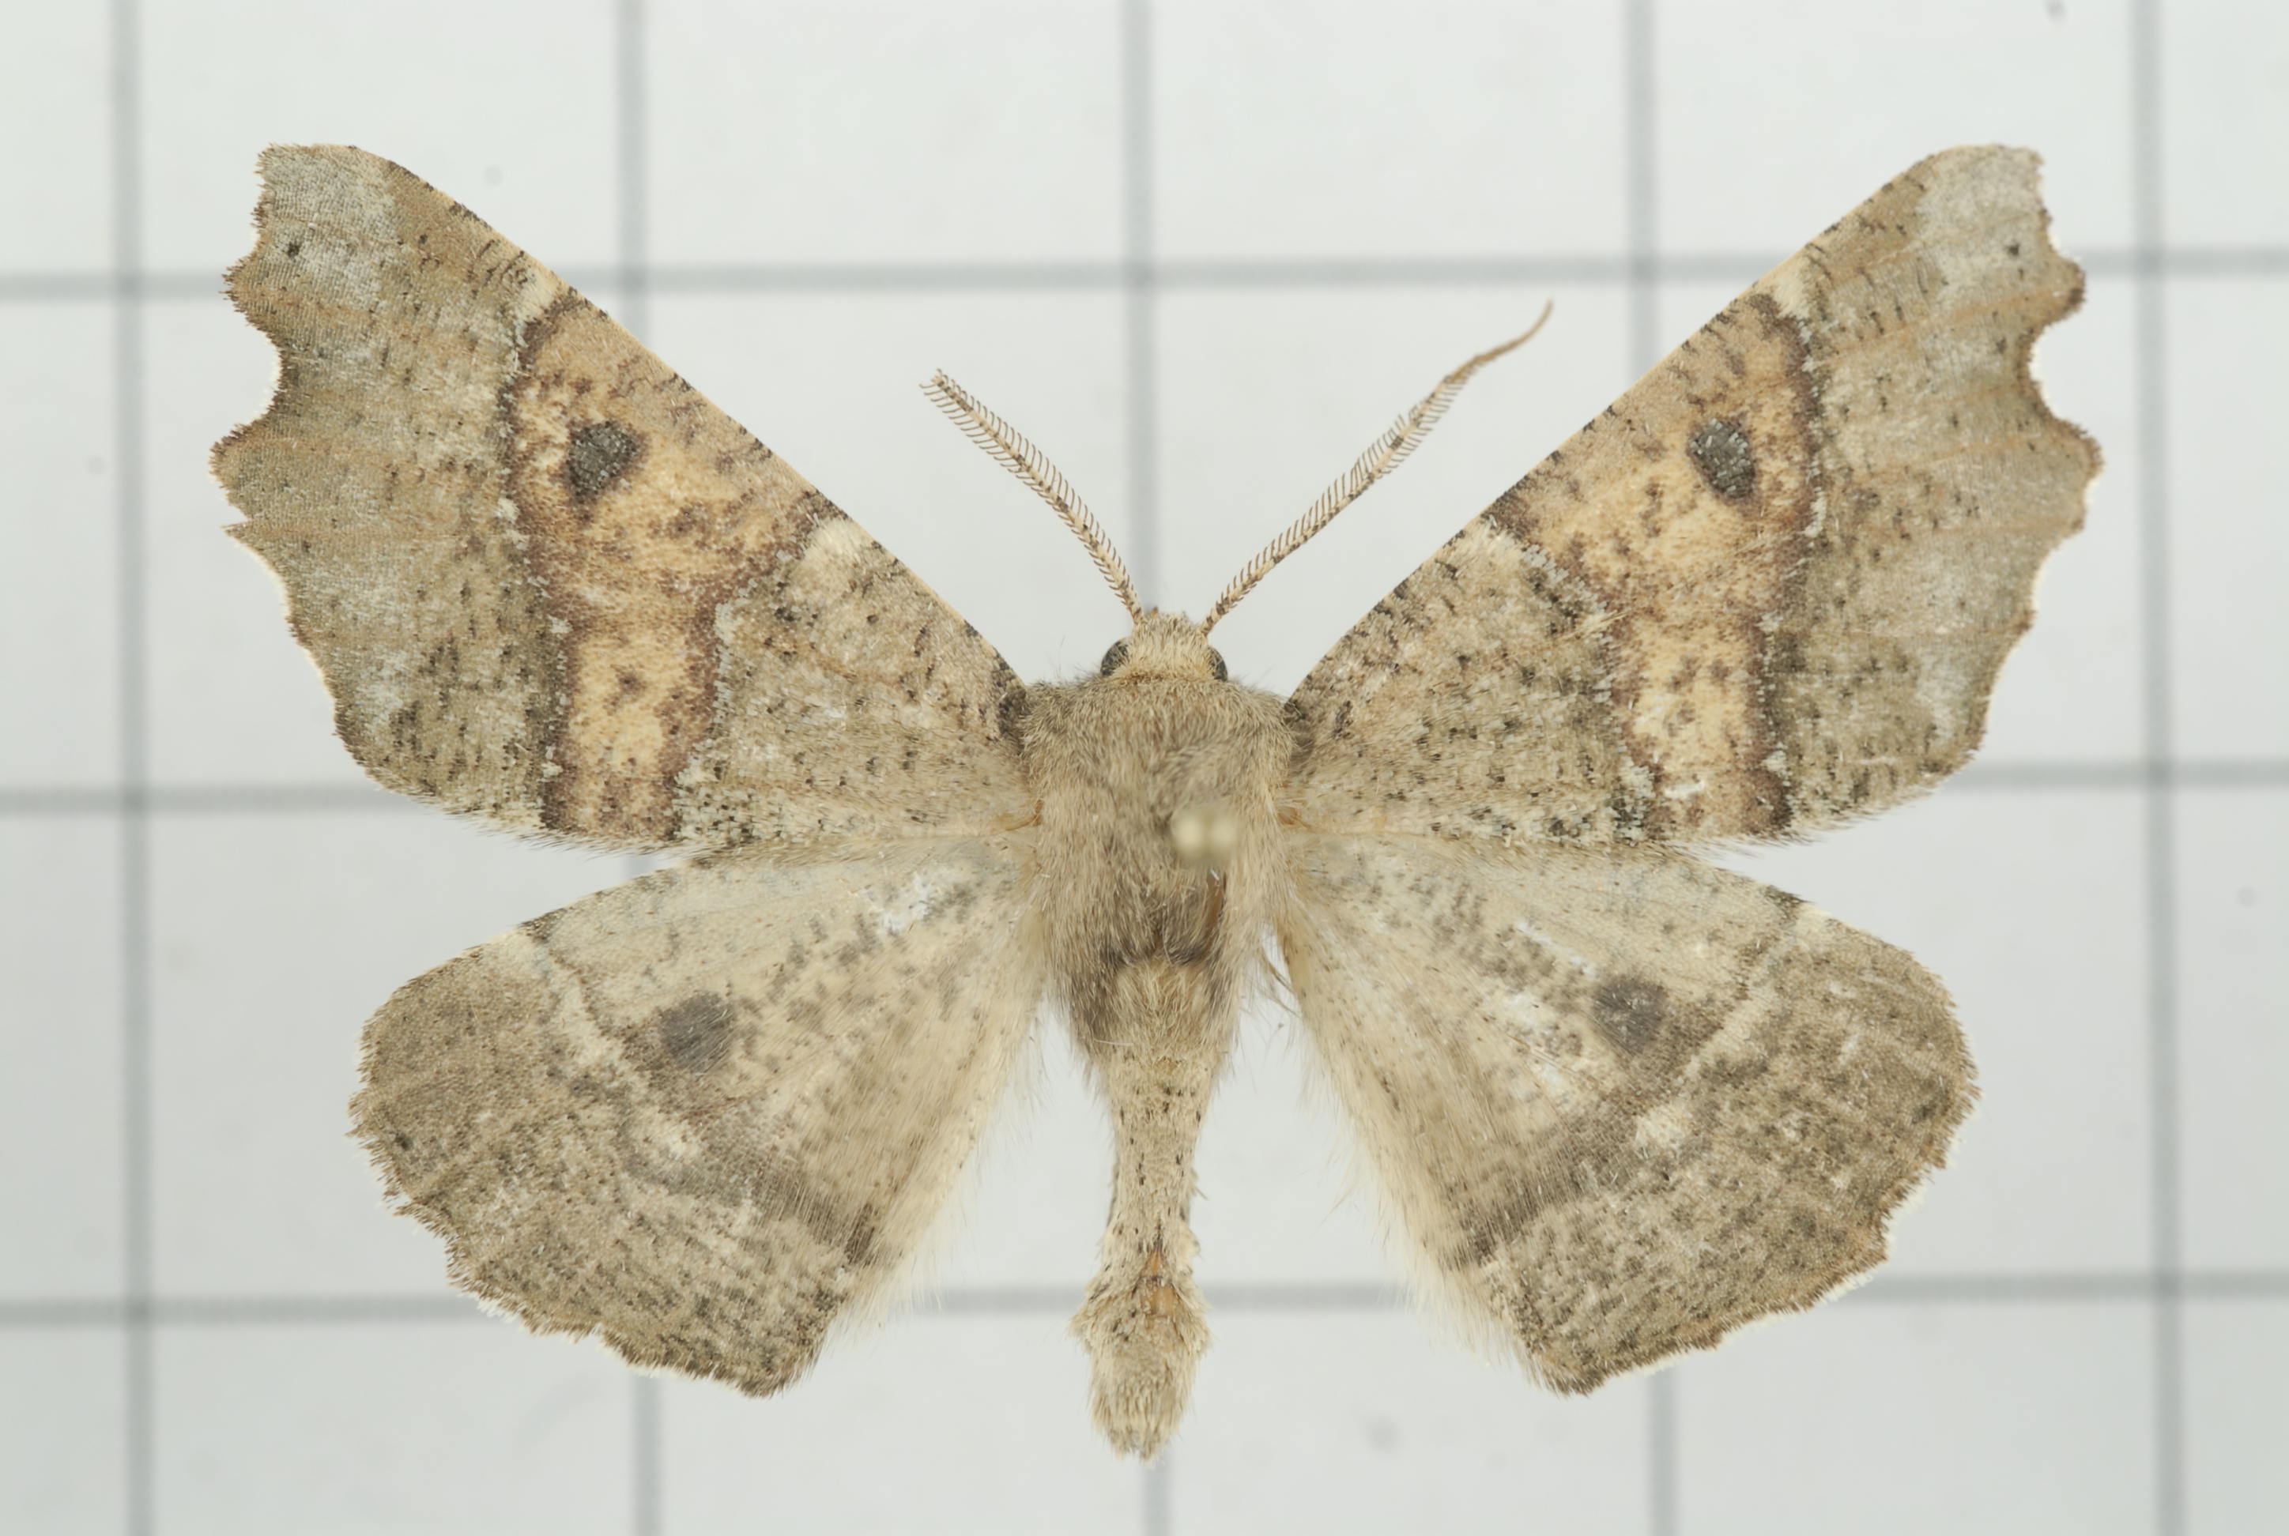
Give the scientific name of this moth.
Odontopera insulata insulata
